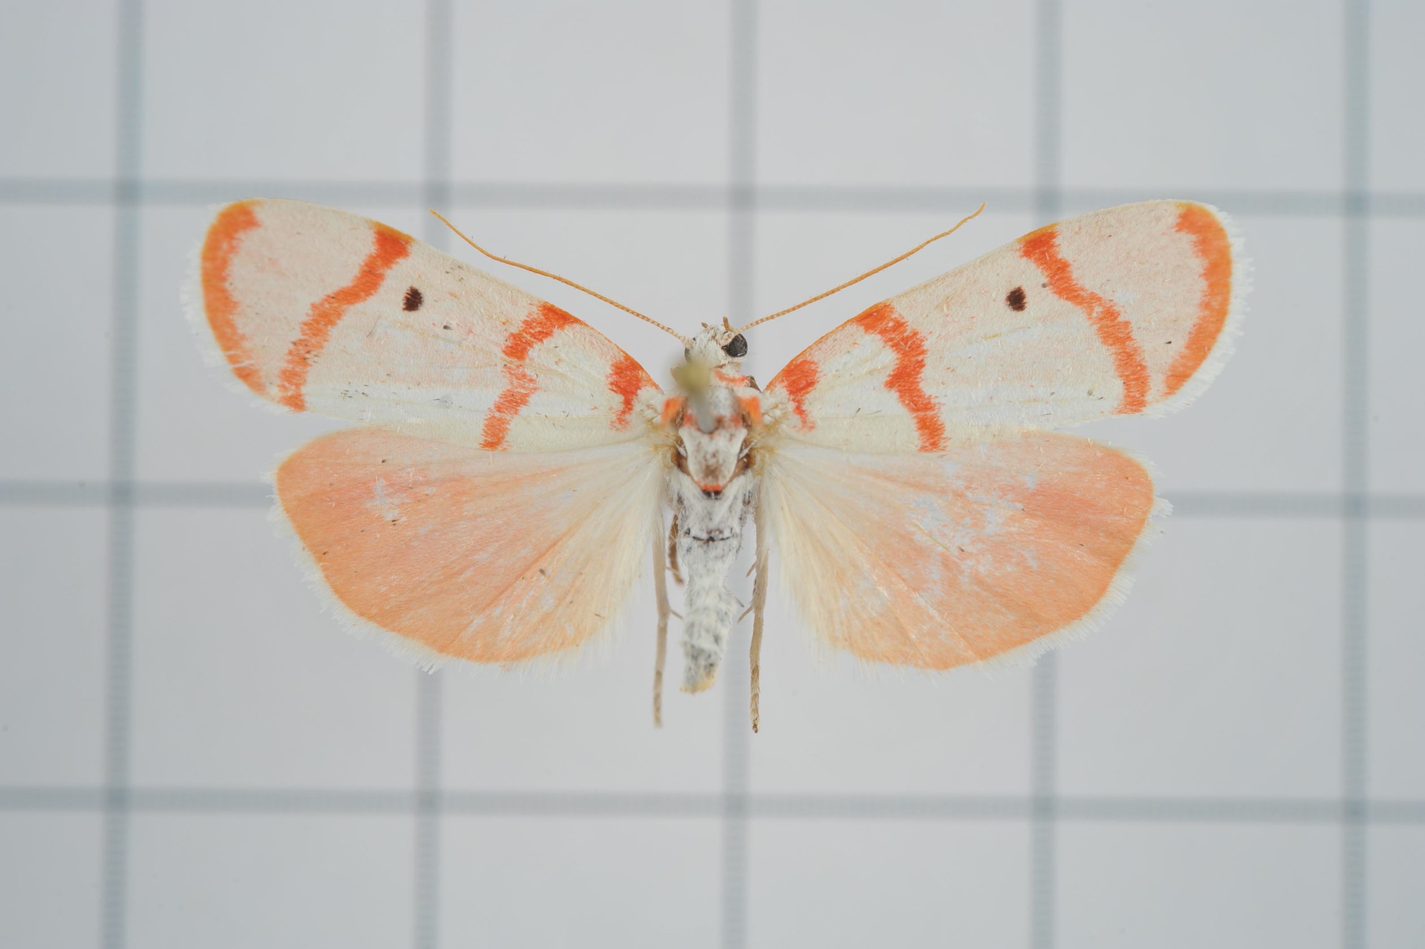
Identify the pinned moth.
Cyana hamata hamata
